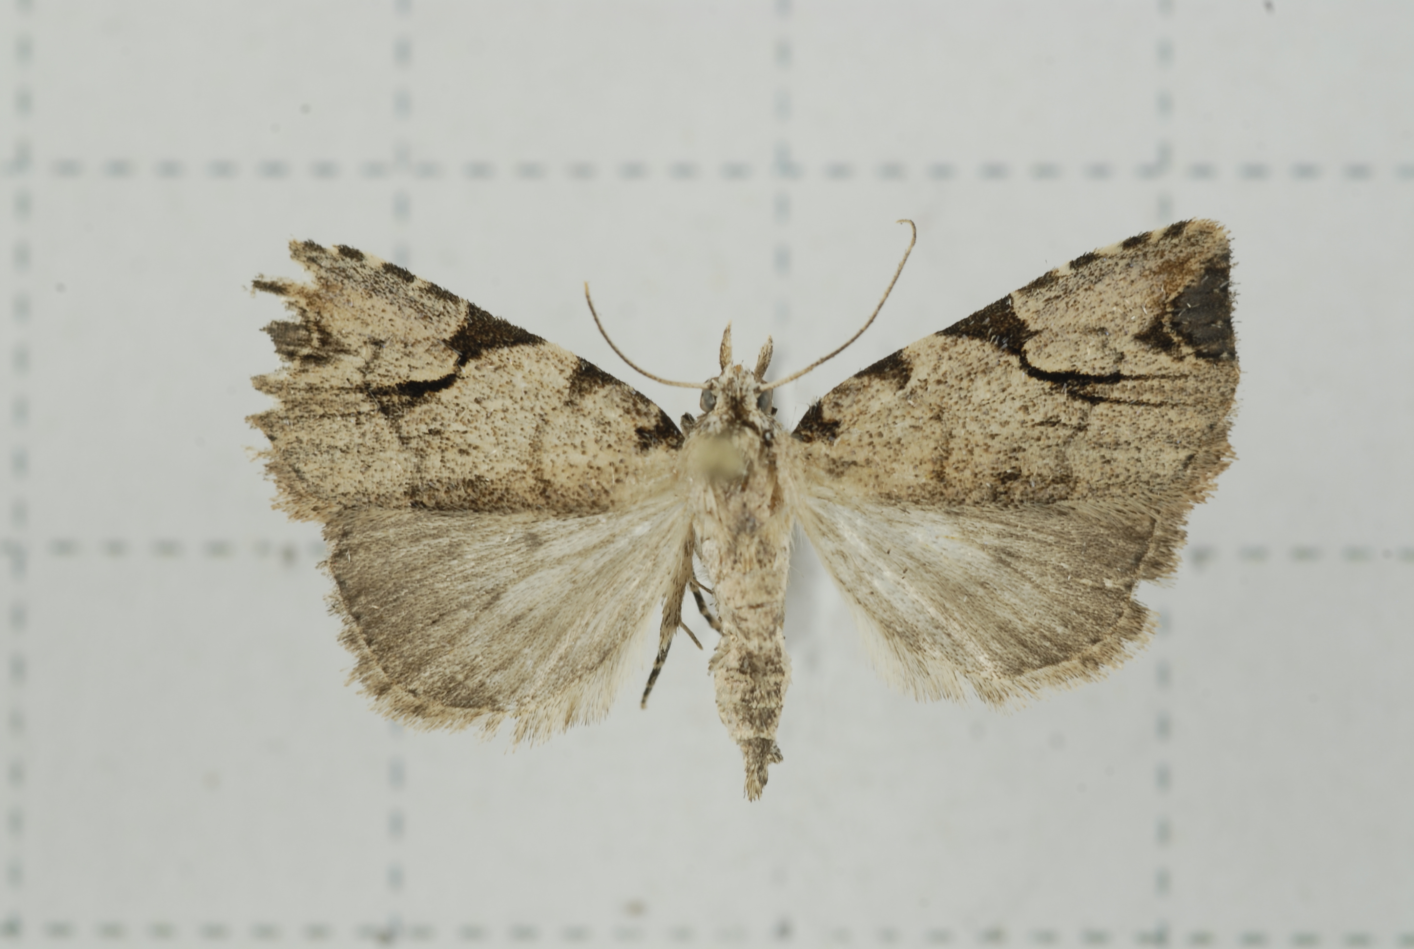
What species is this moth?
Oglasa costimacula
